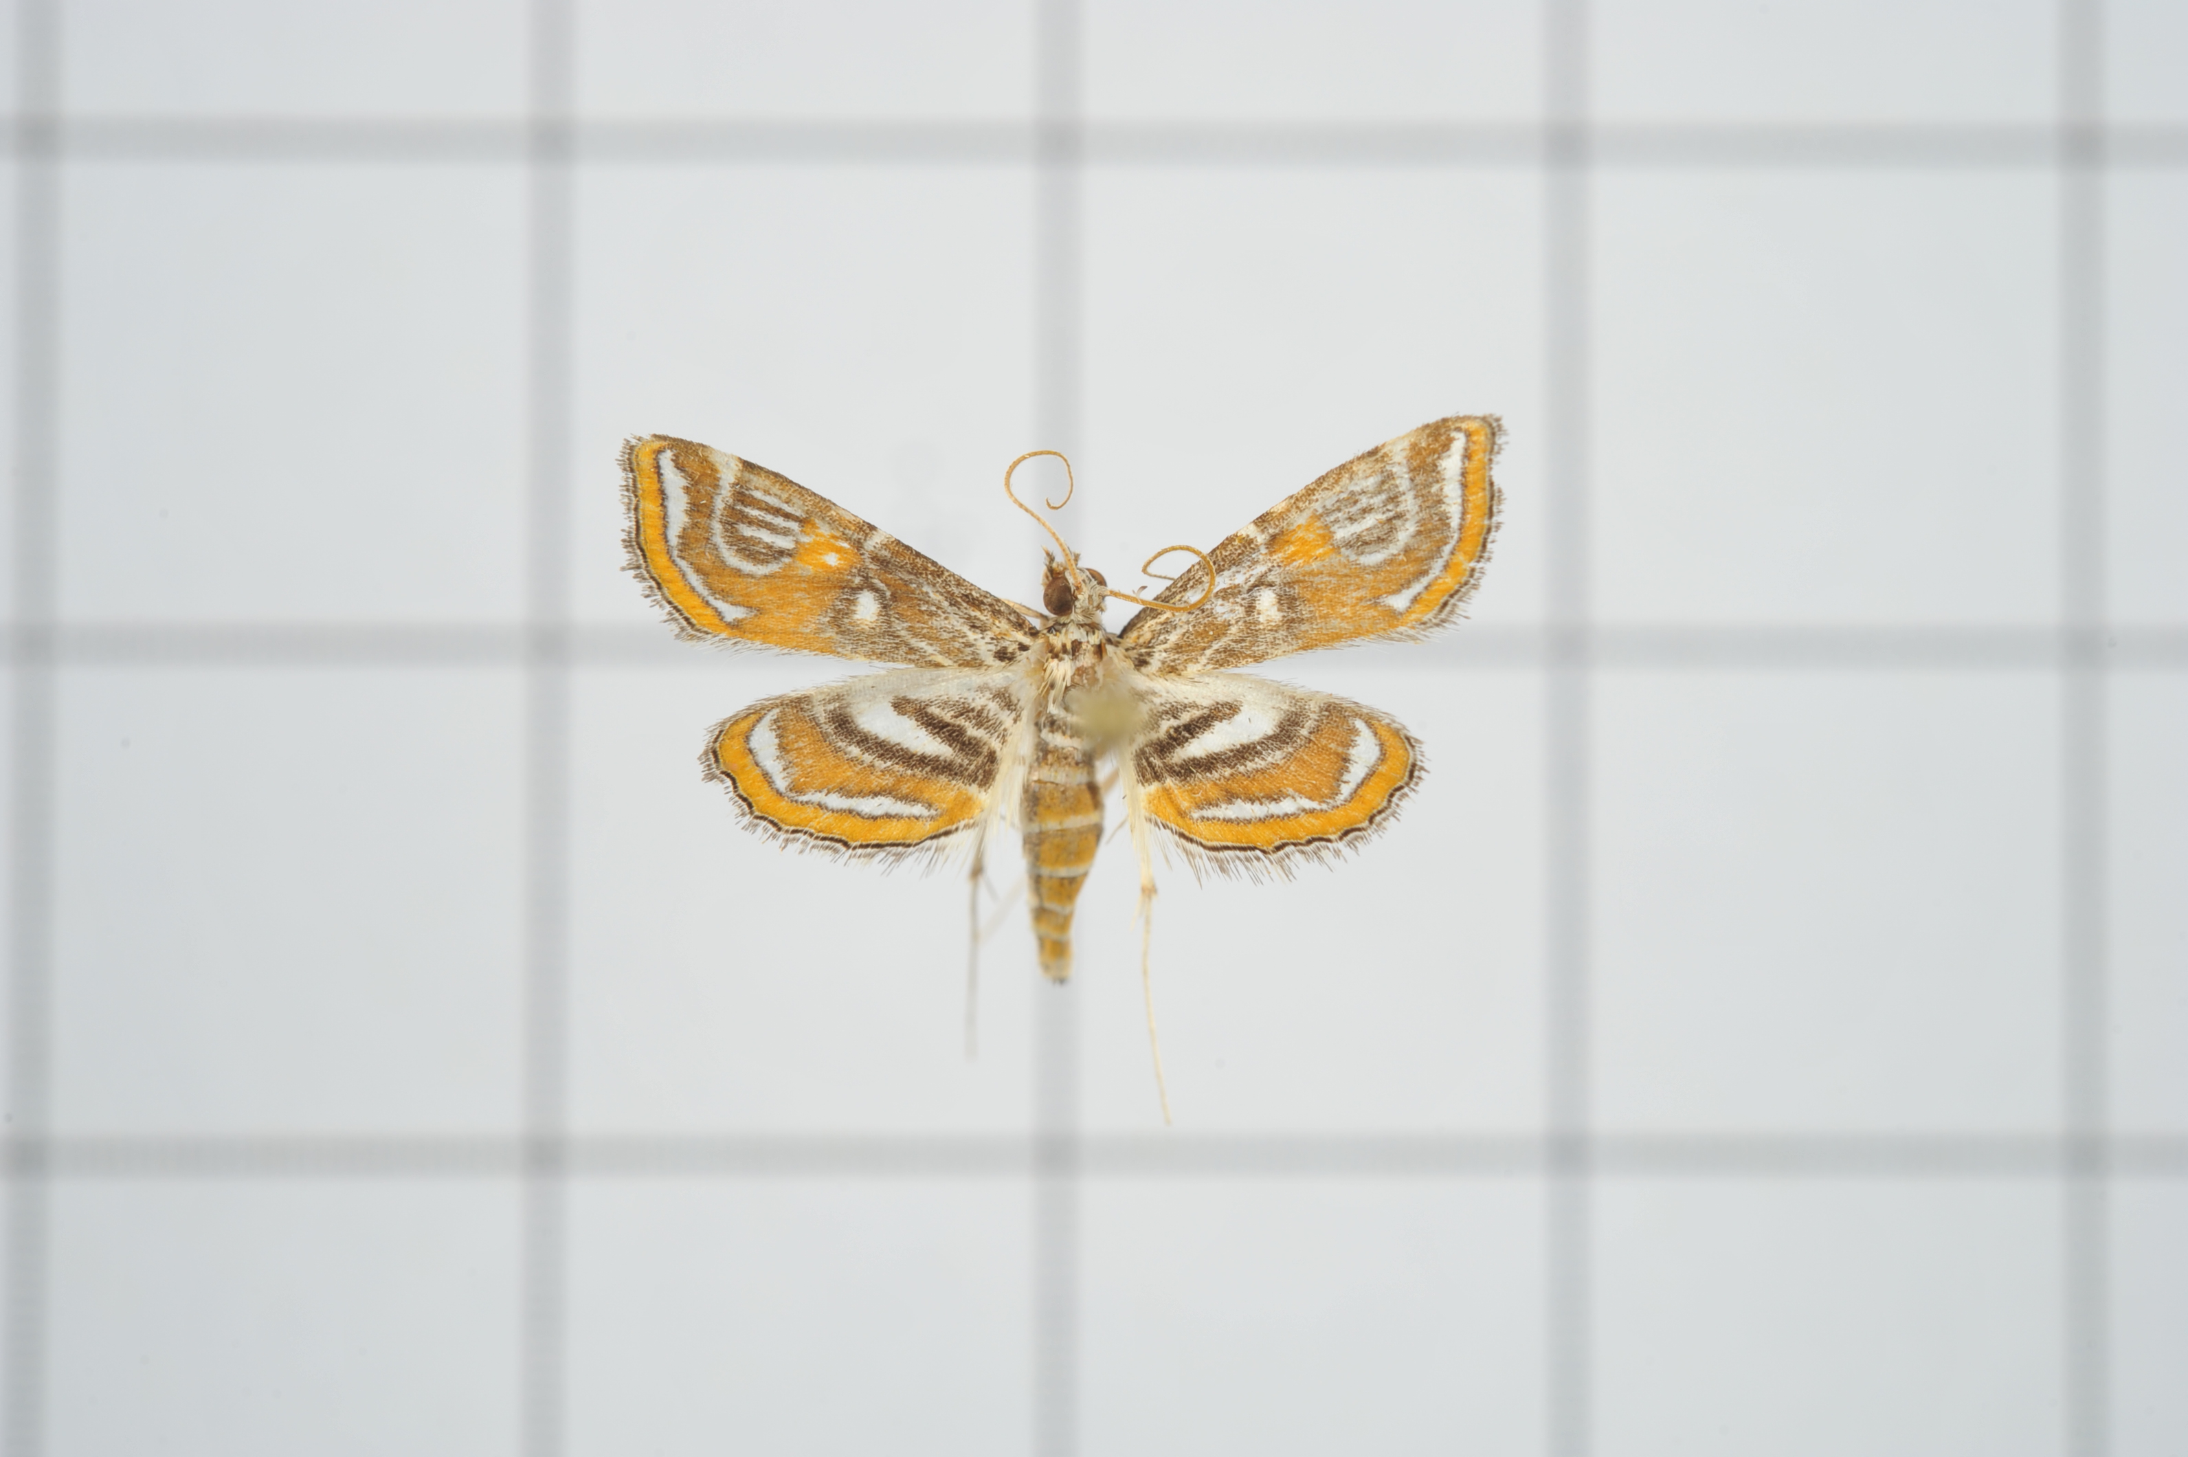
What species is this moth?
Paracymoriza cataclystalis
